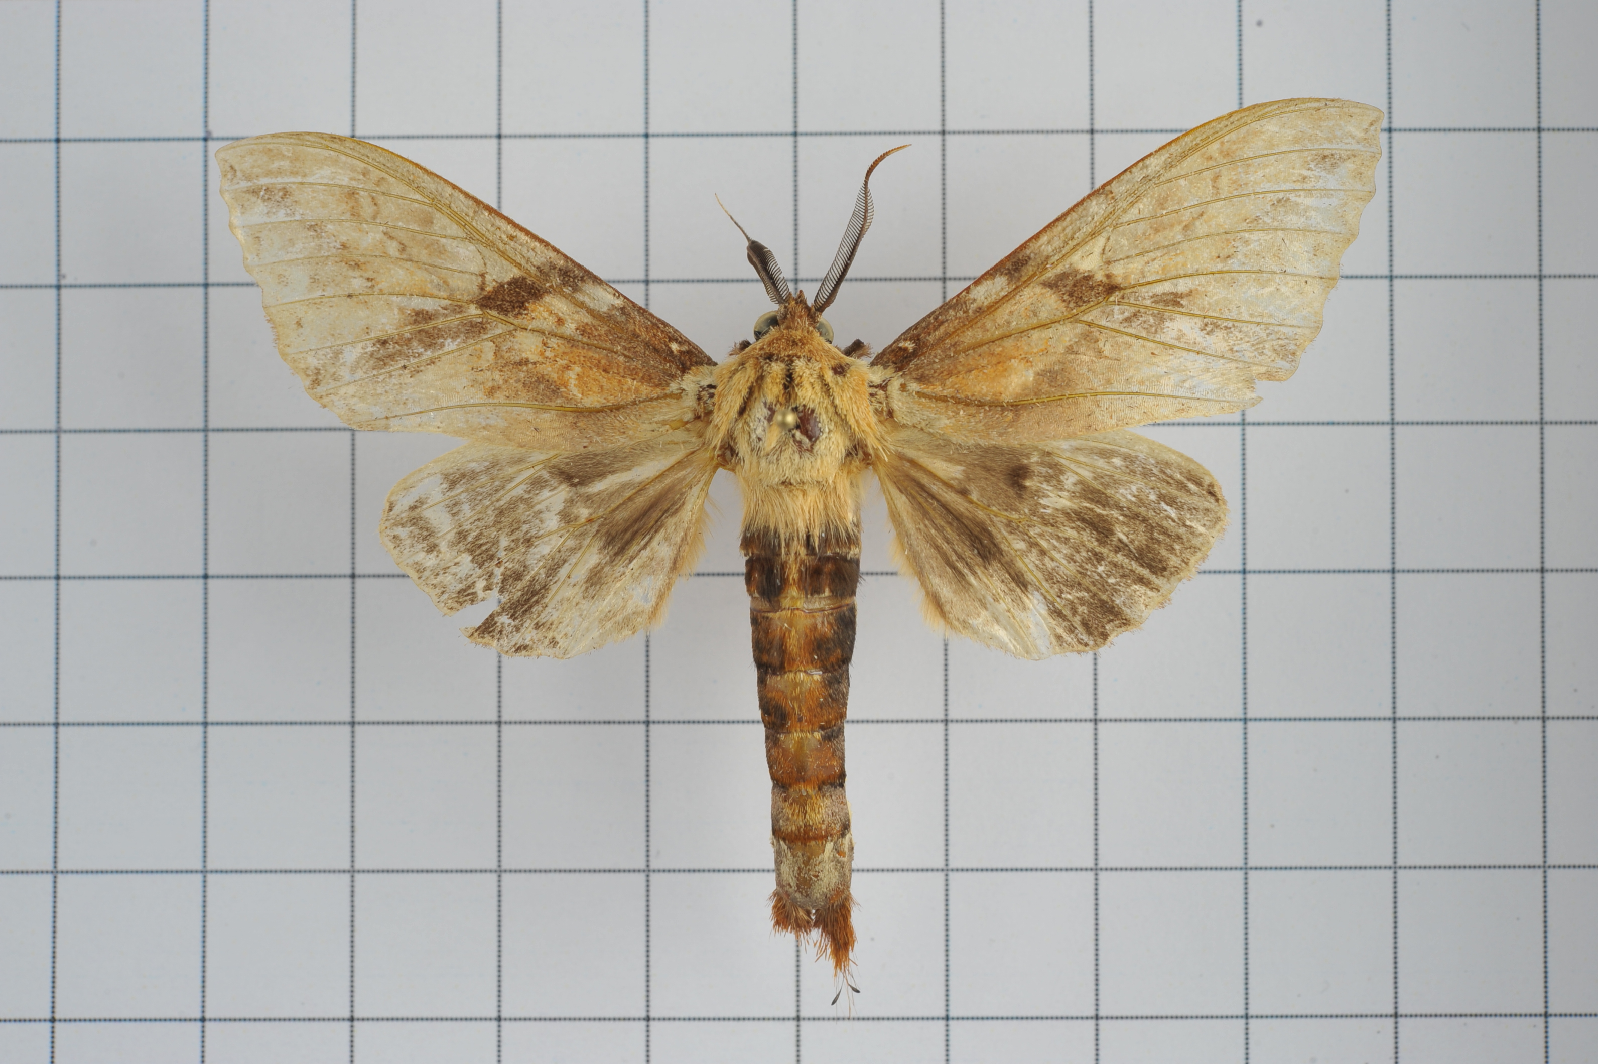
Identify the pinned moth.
Dudusa nobilis
